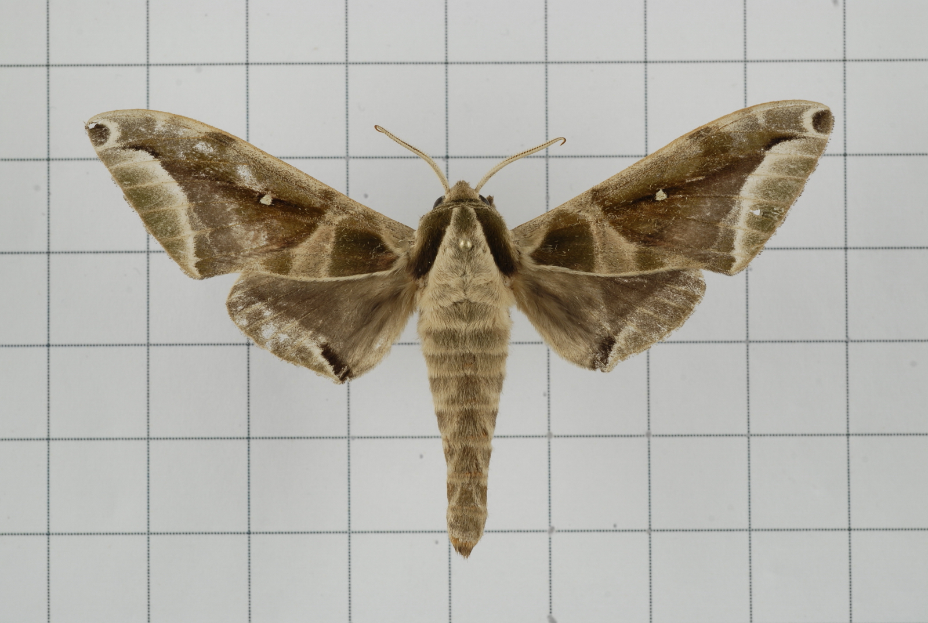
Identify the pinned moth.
Parum colligata
